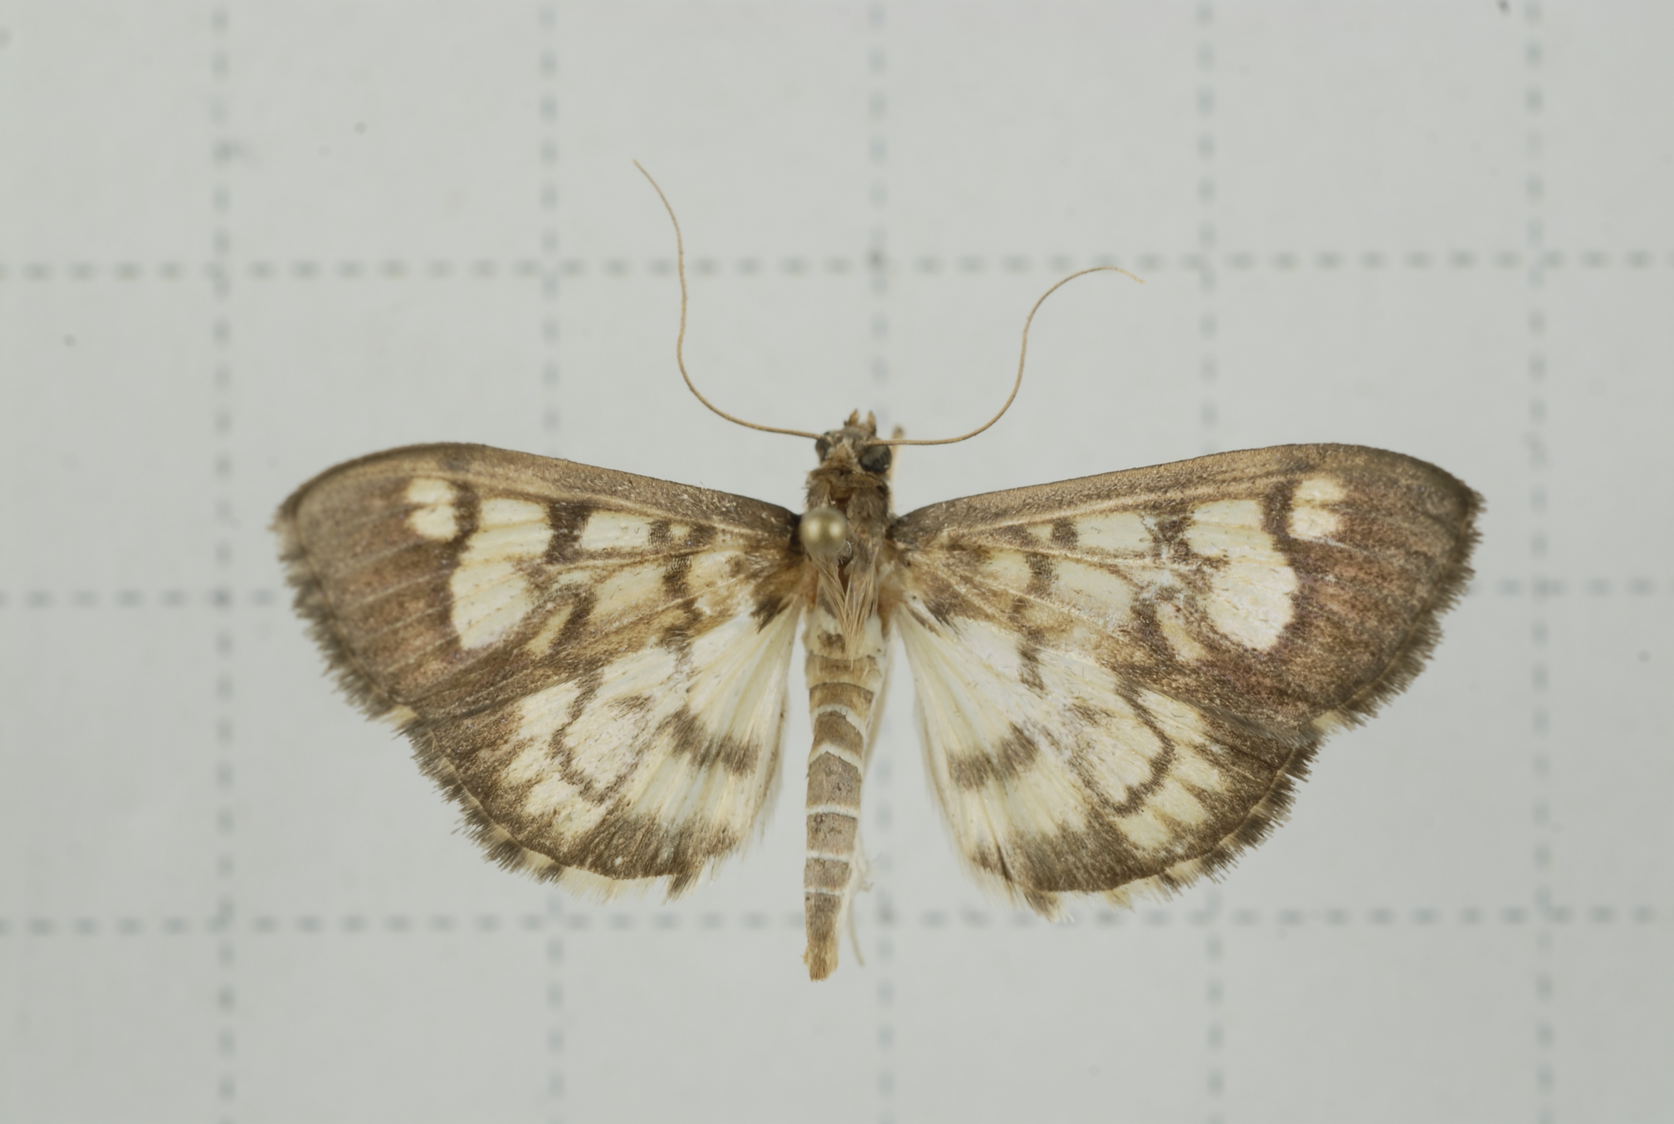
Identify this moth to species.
Syllepte taiwanalis
